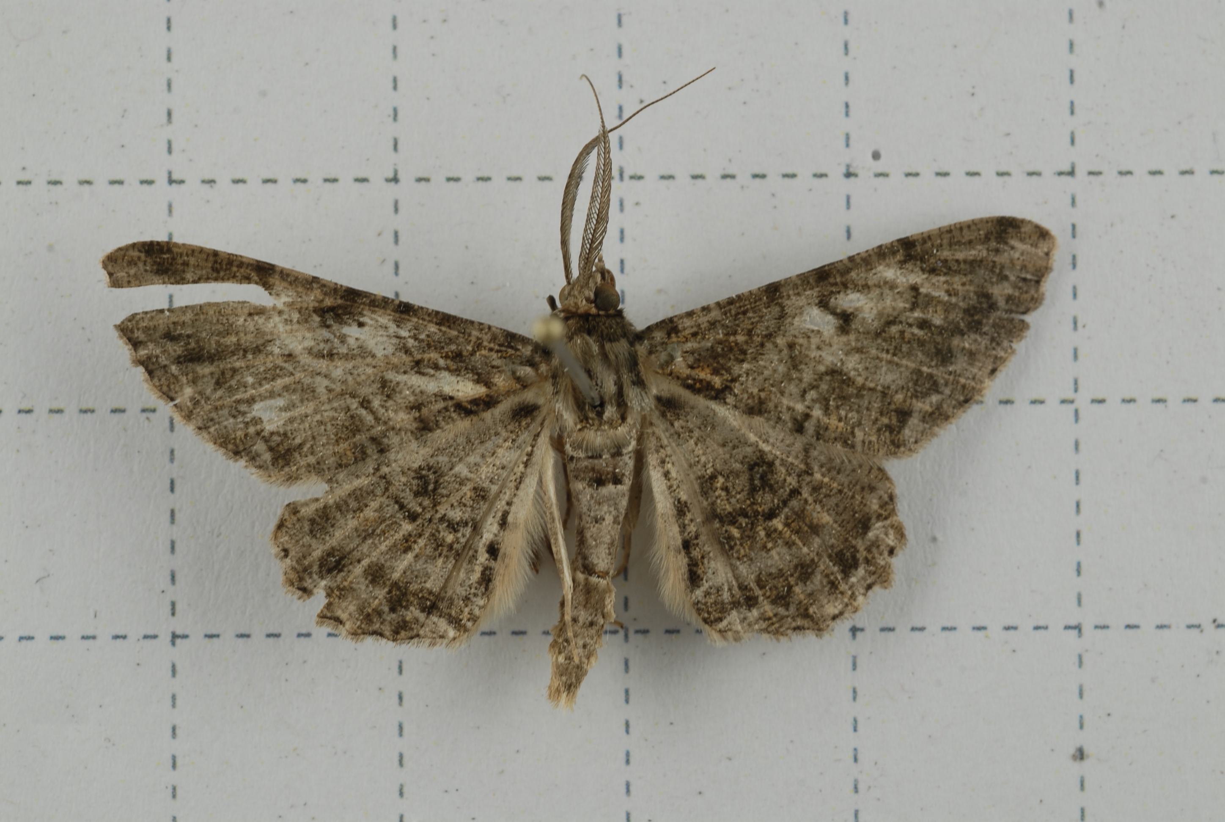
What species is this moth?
Cleora repulsaria repulsaria
